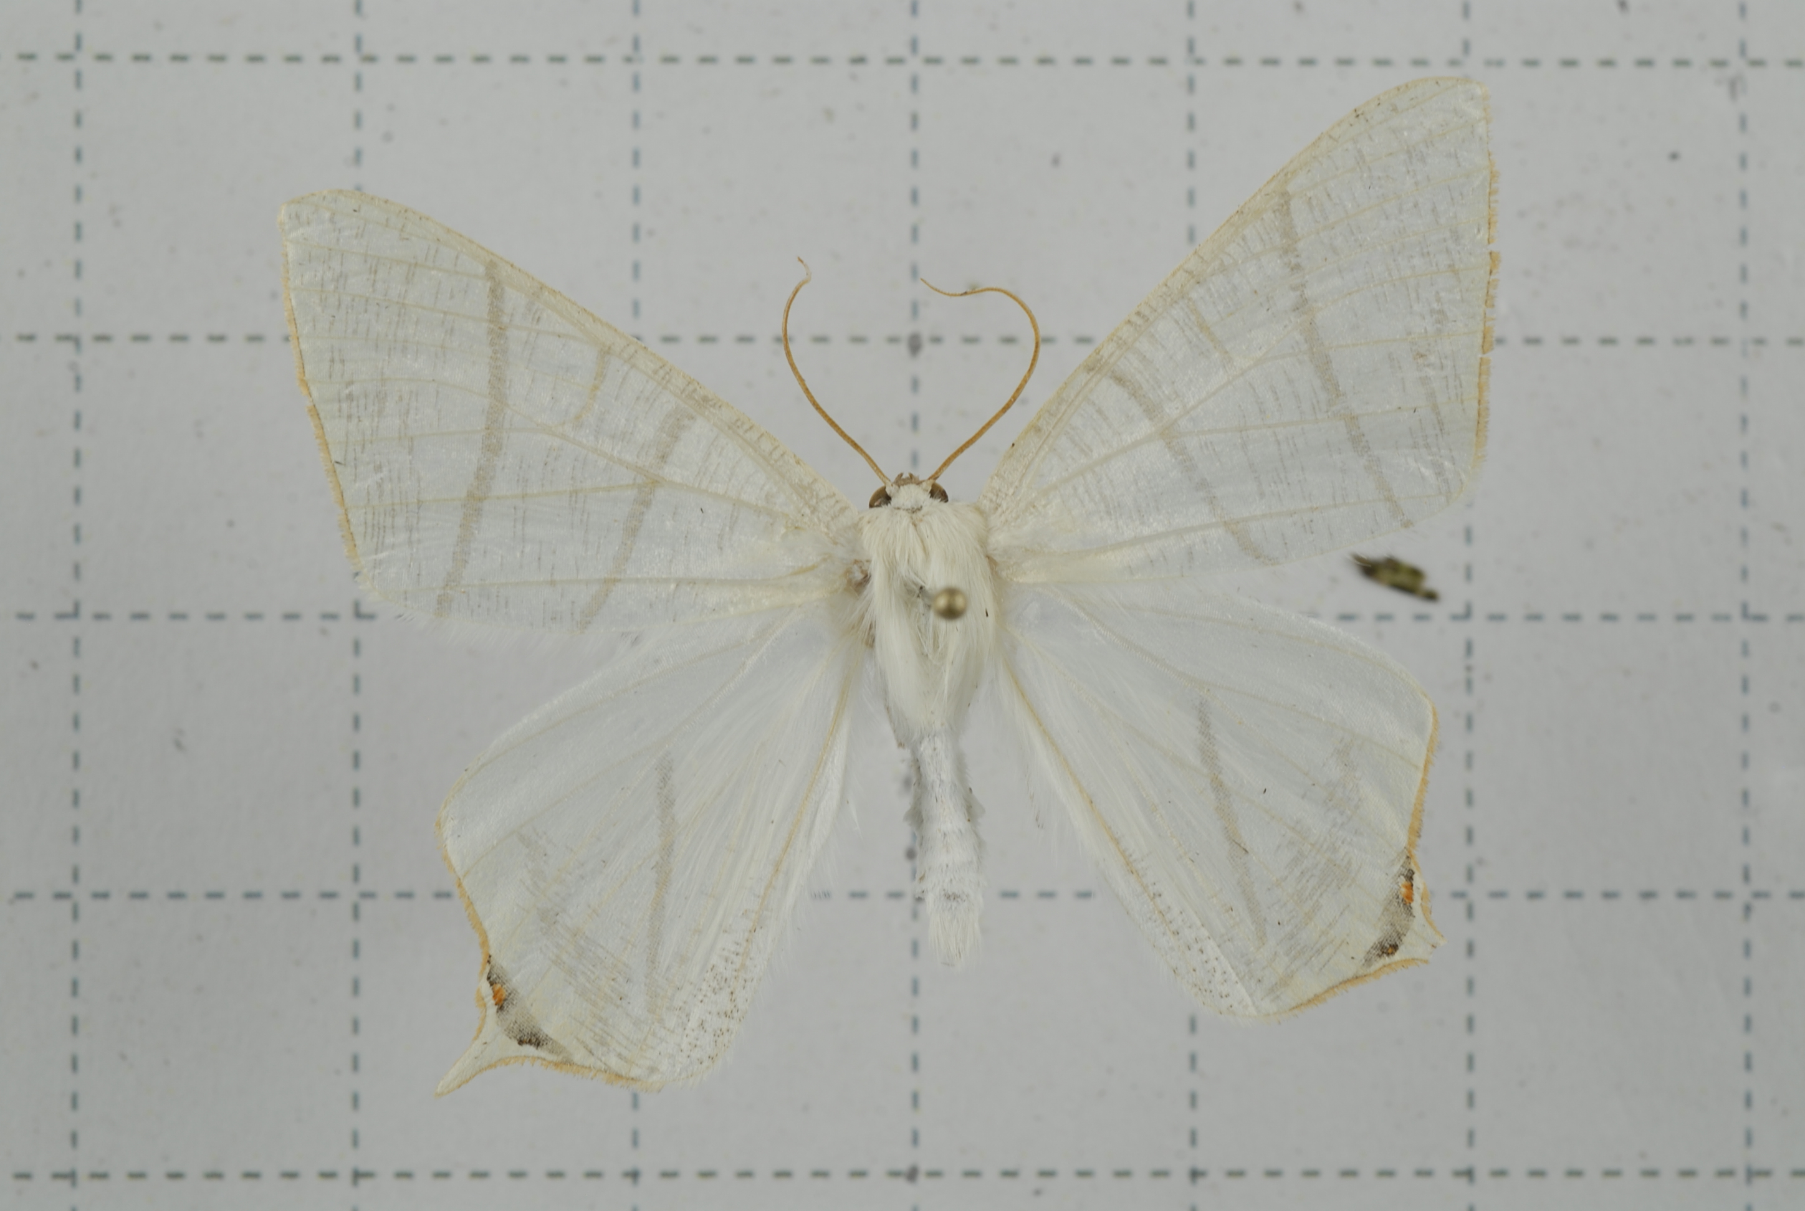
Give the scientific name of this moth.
Ourapteryx pallidula
